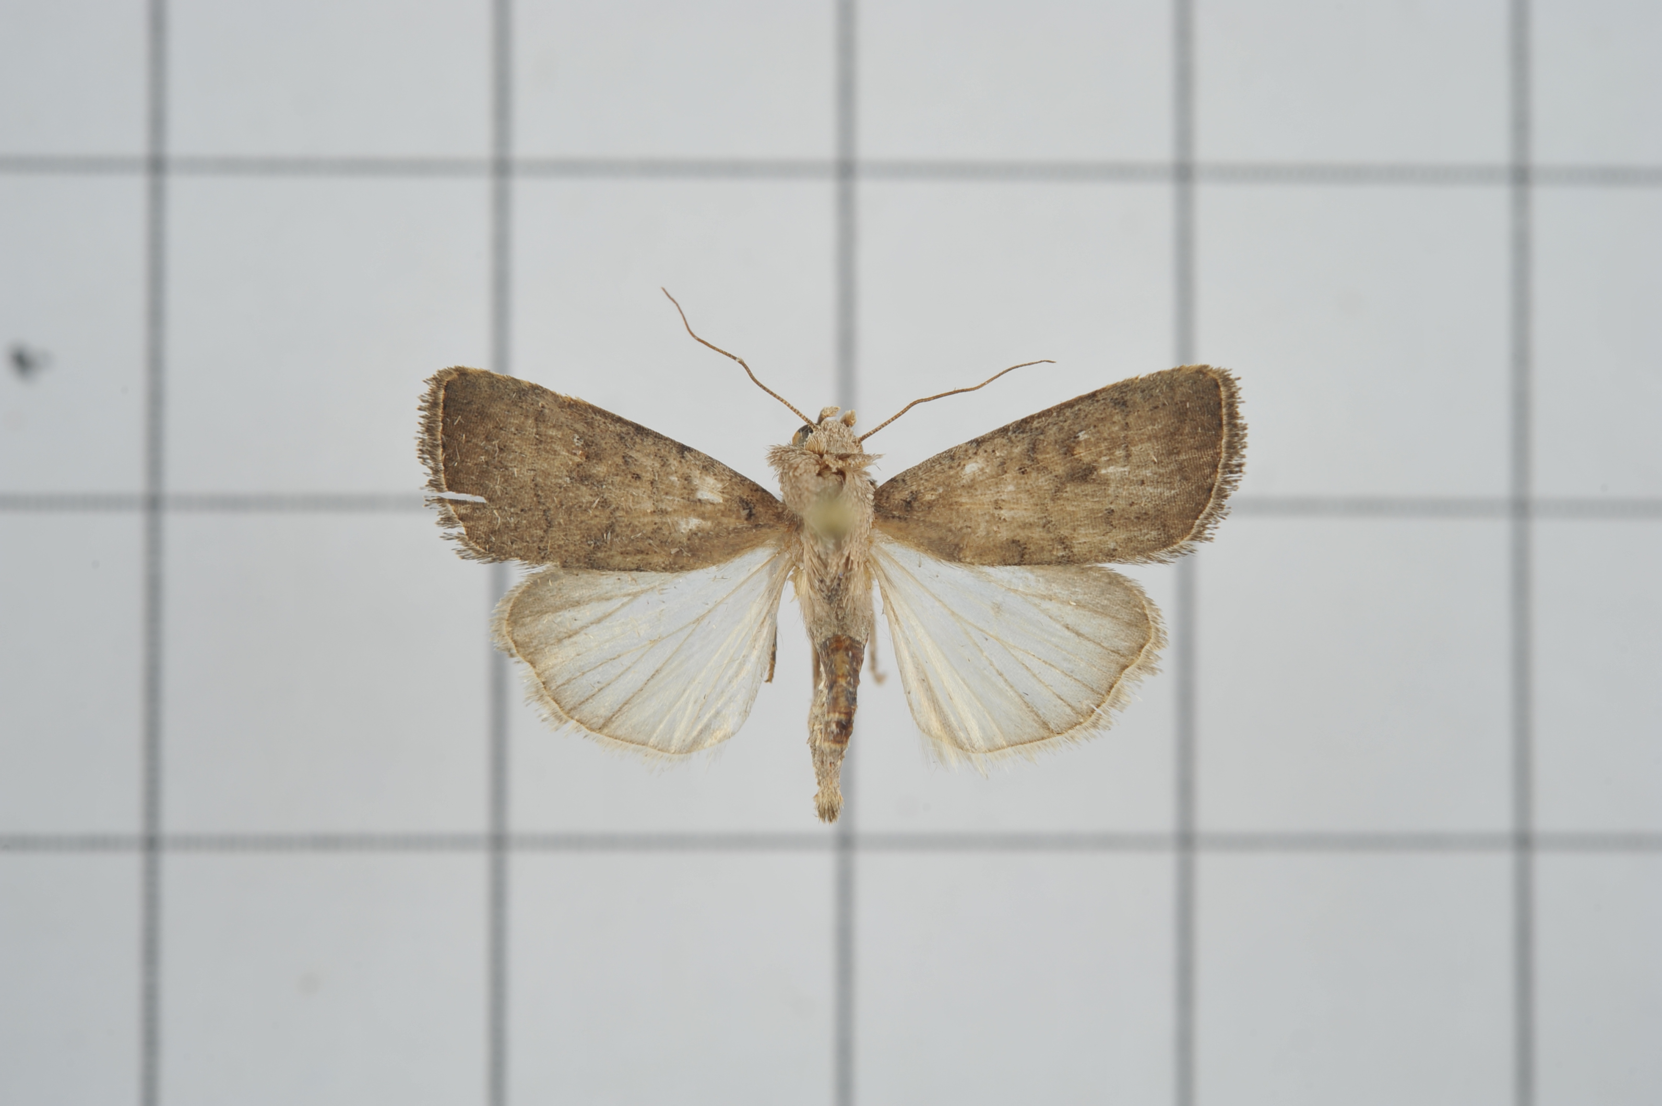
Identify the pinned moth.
Athetis cognata
